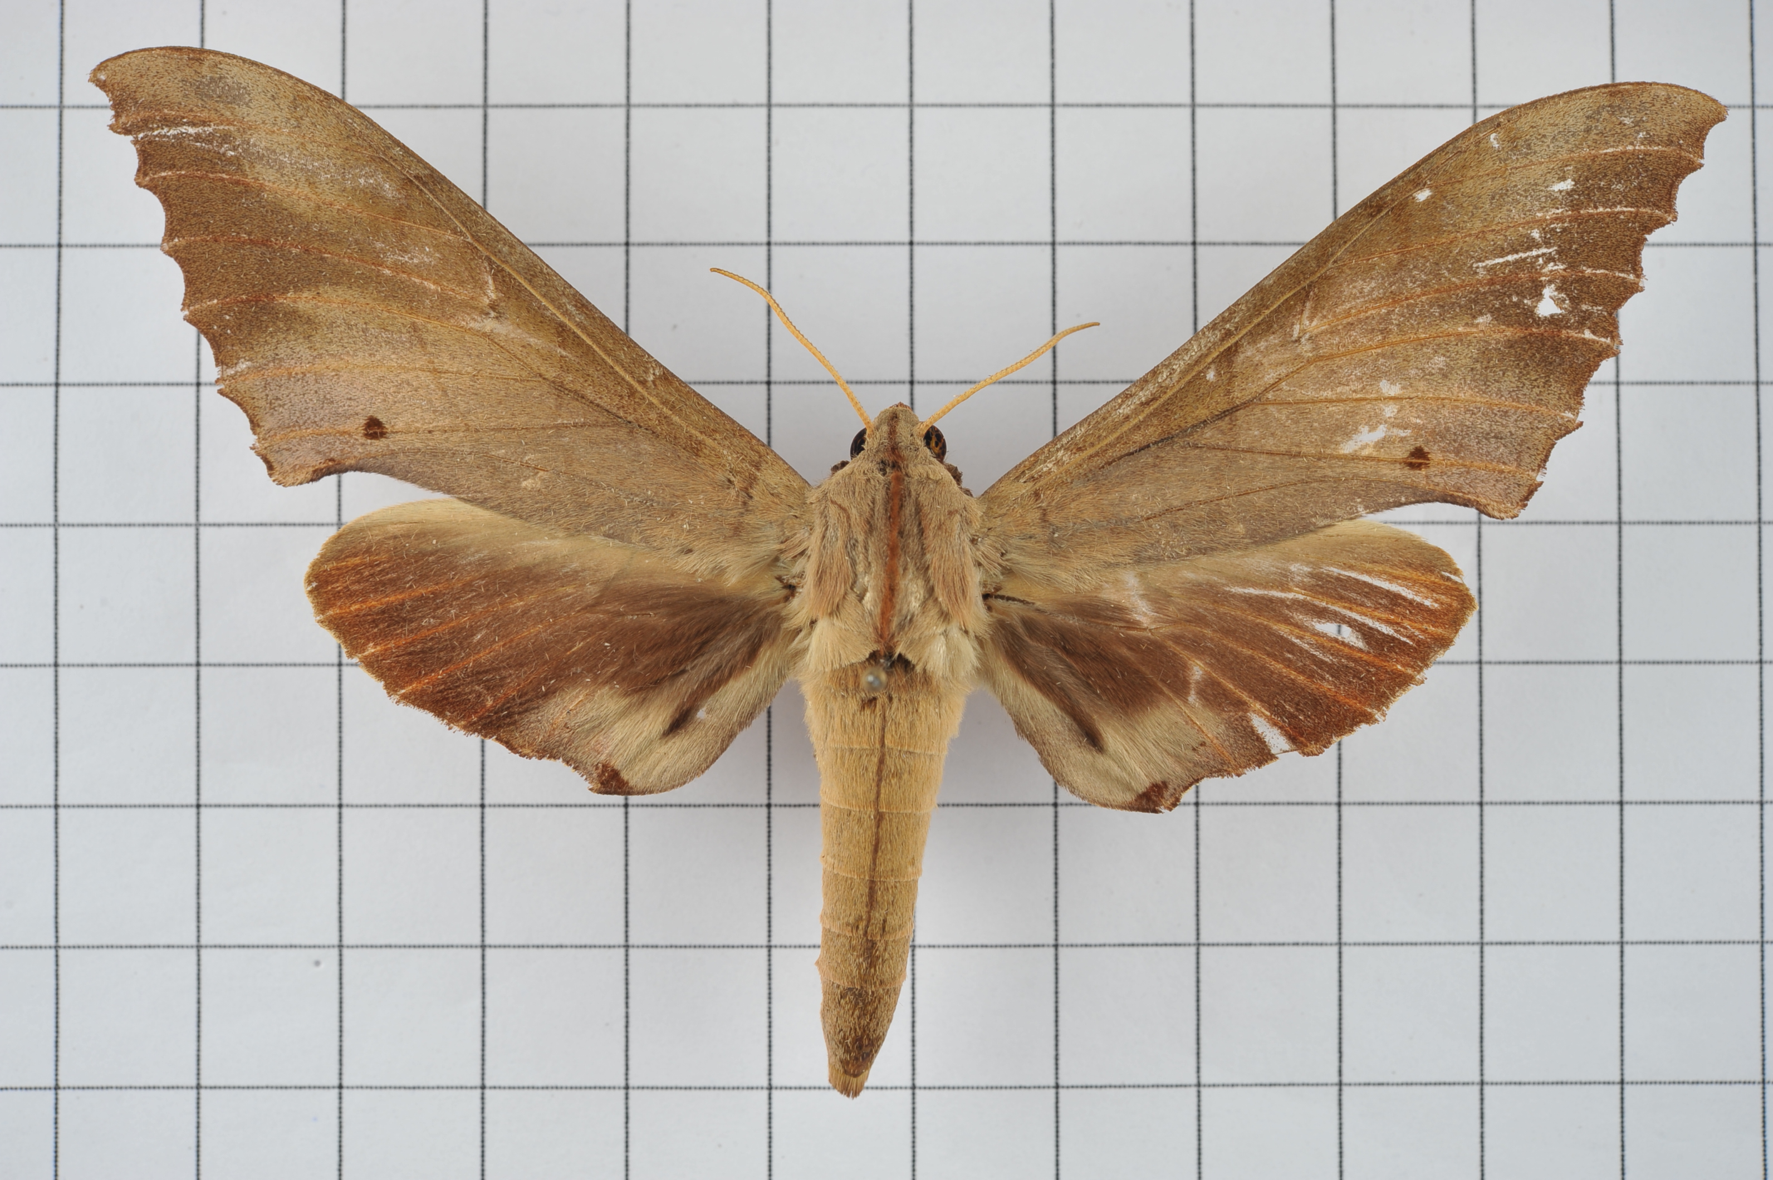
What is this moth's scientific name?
Marumba cristata bukaiana
